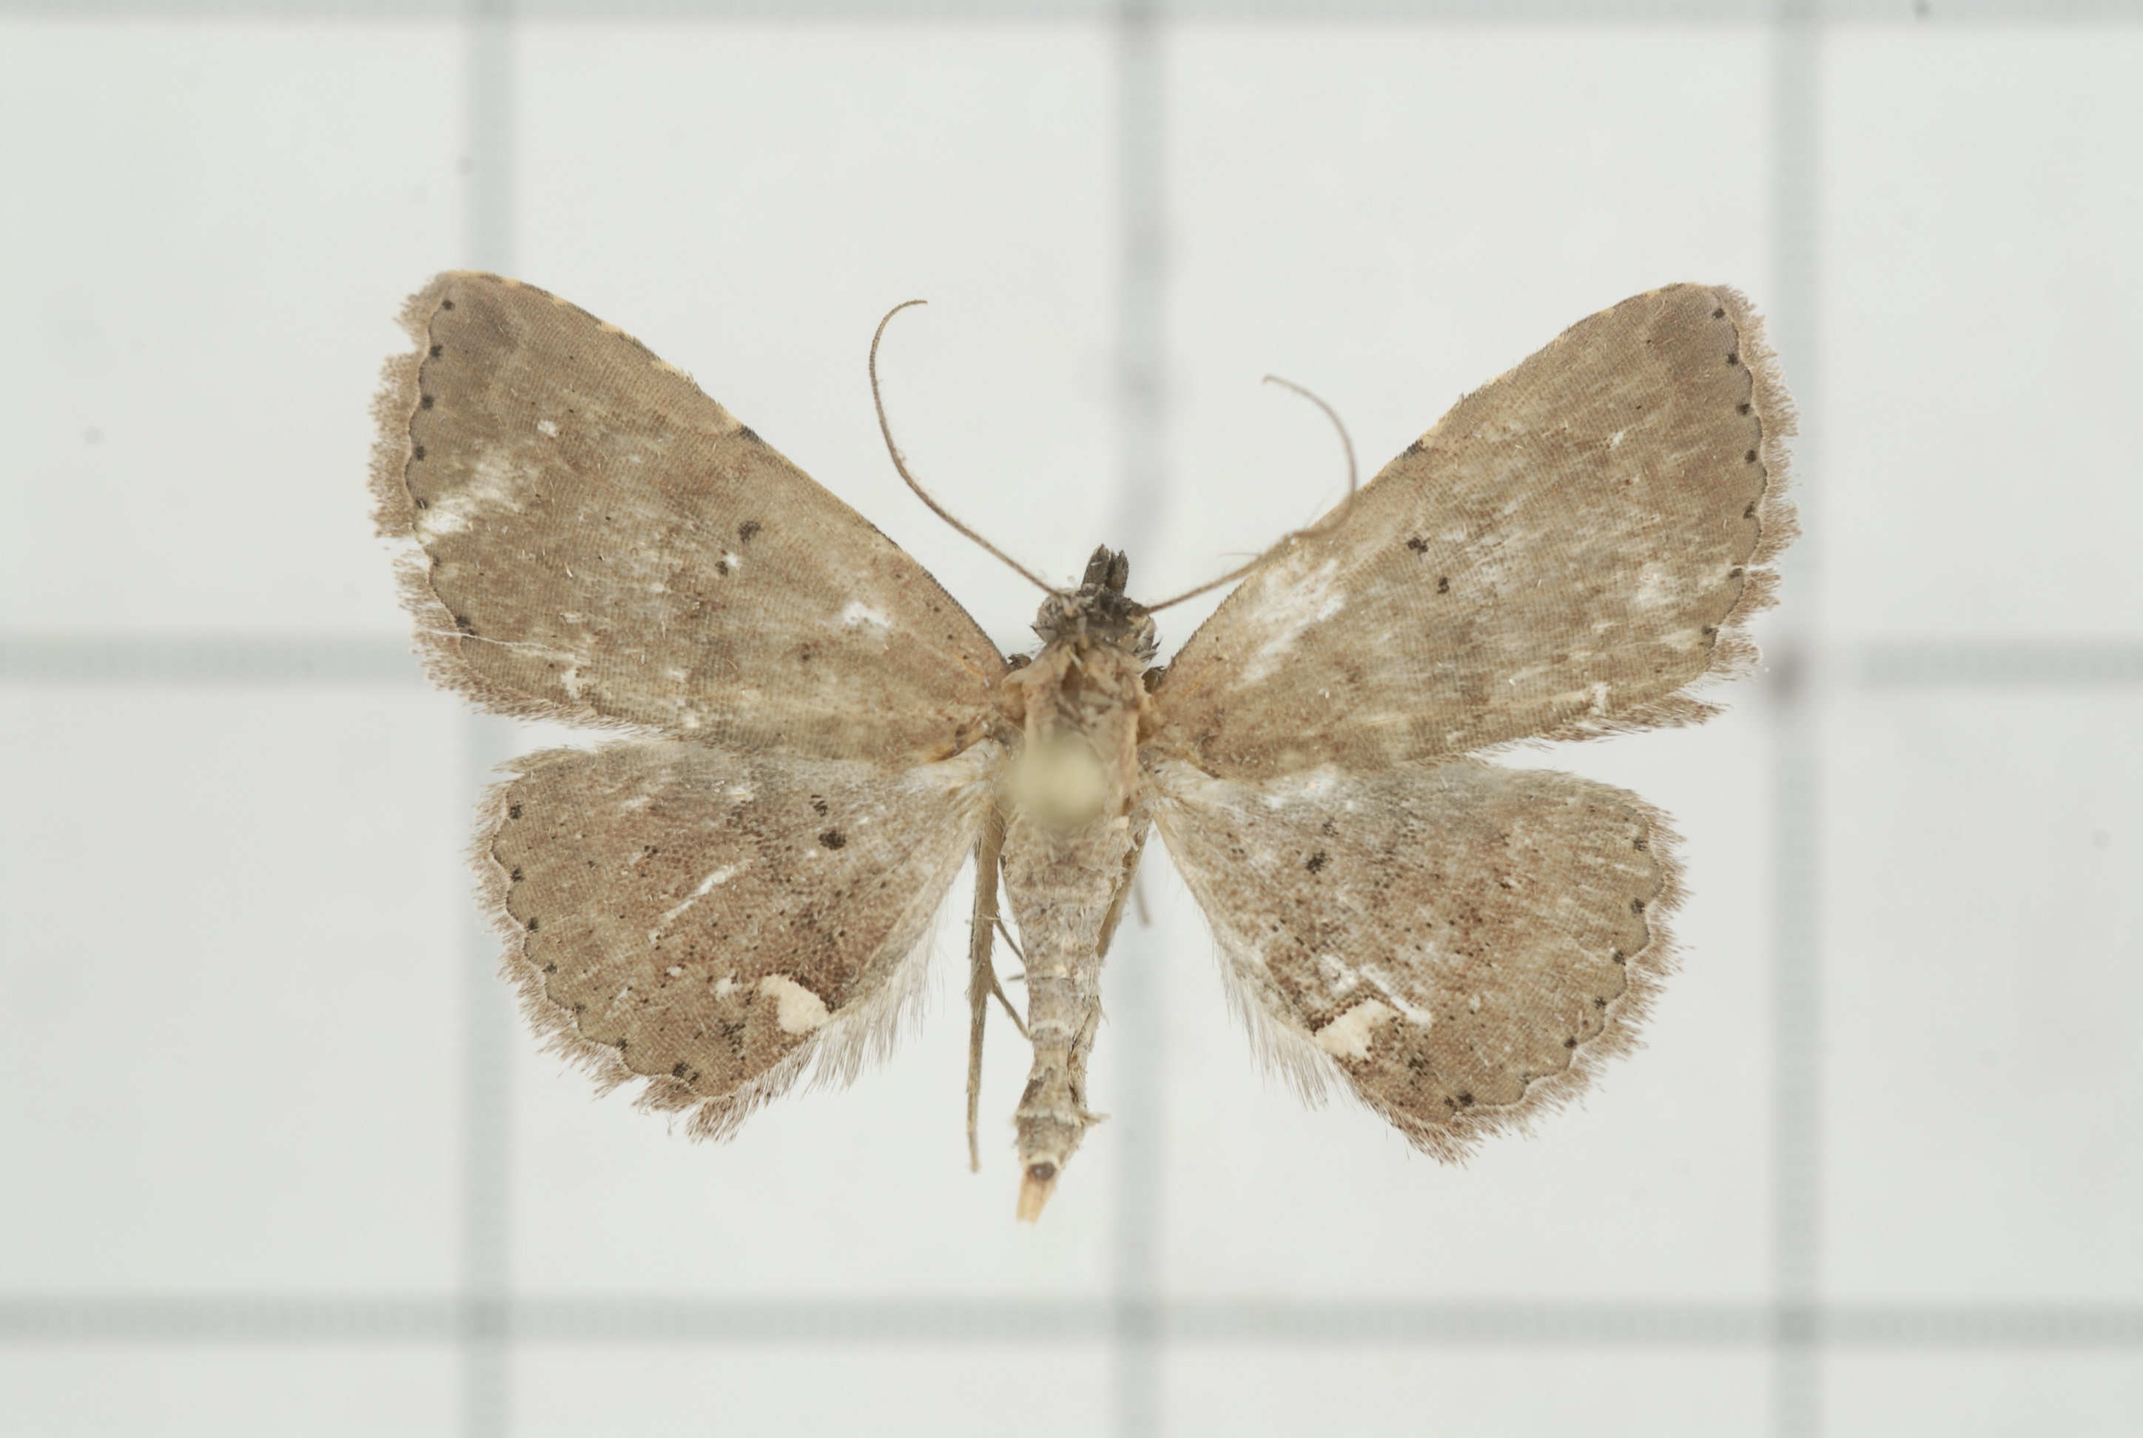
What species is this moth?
Nechesia albodentata
